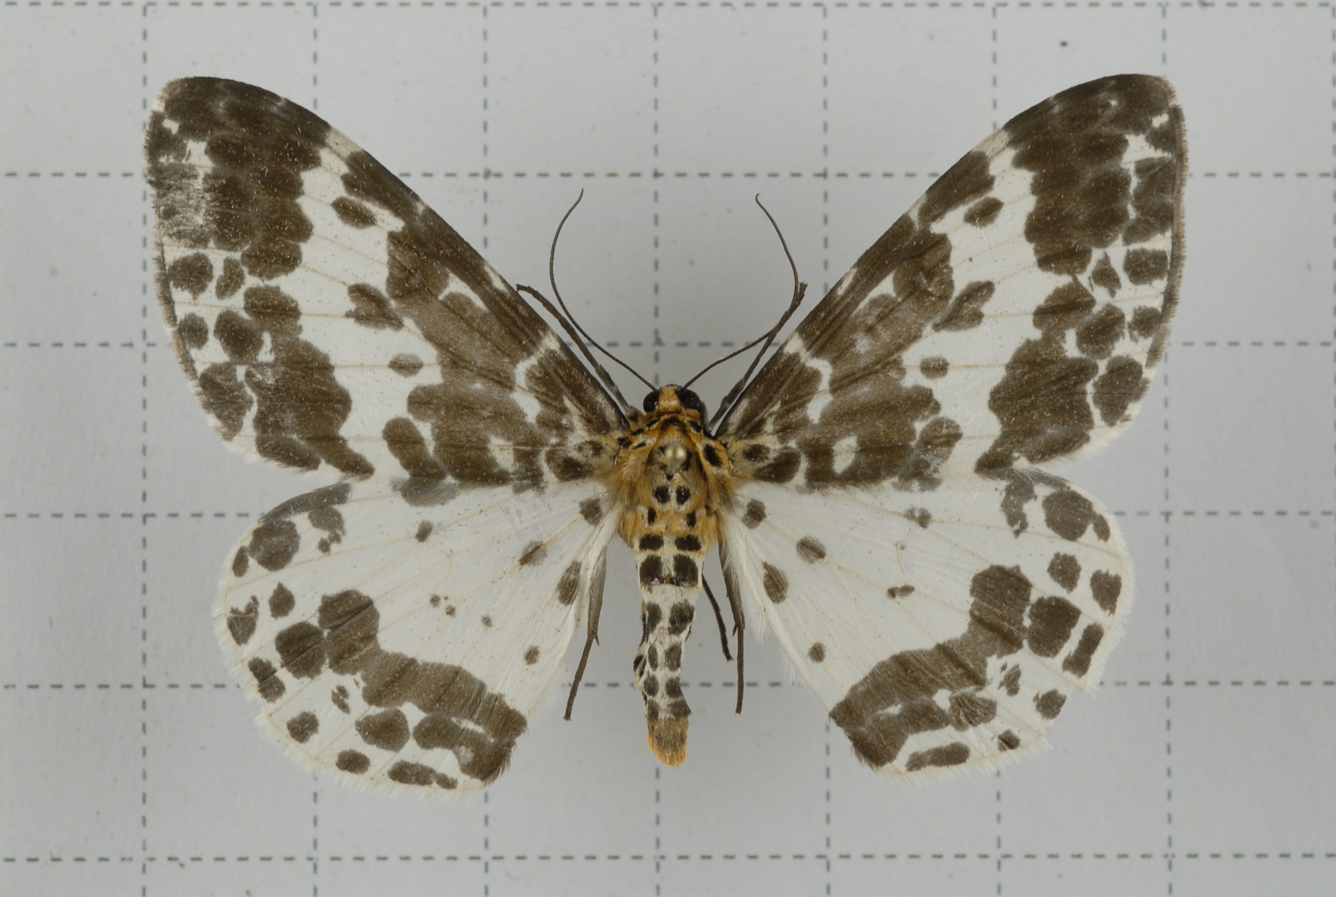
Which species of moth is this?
Pogonopygia pavida pavida
